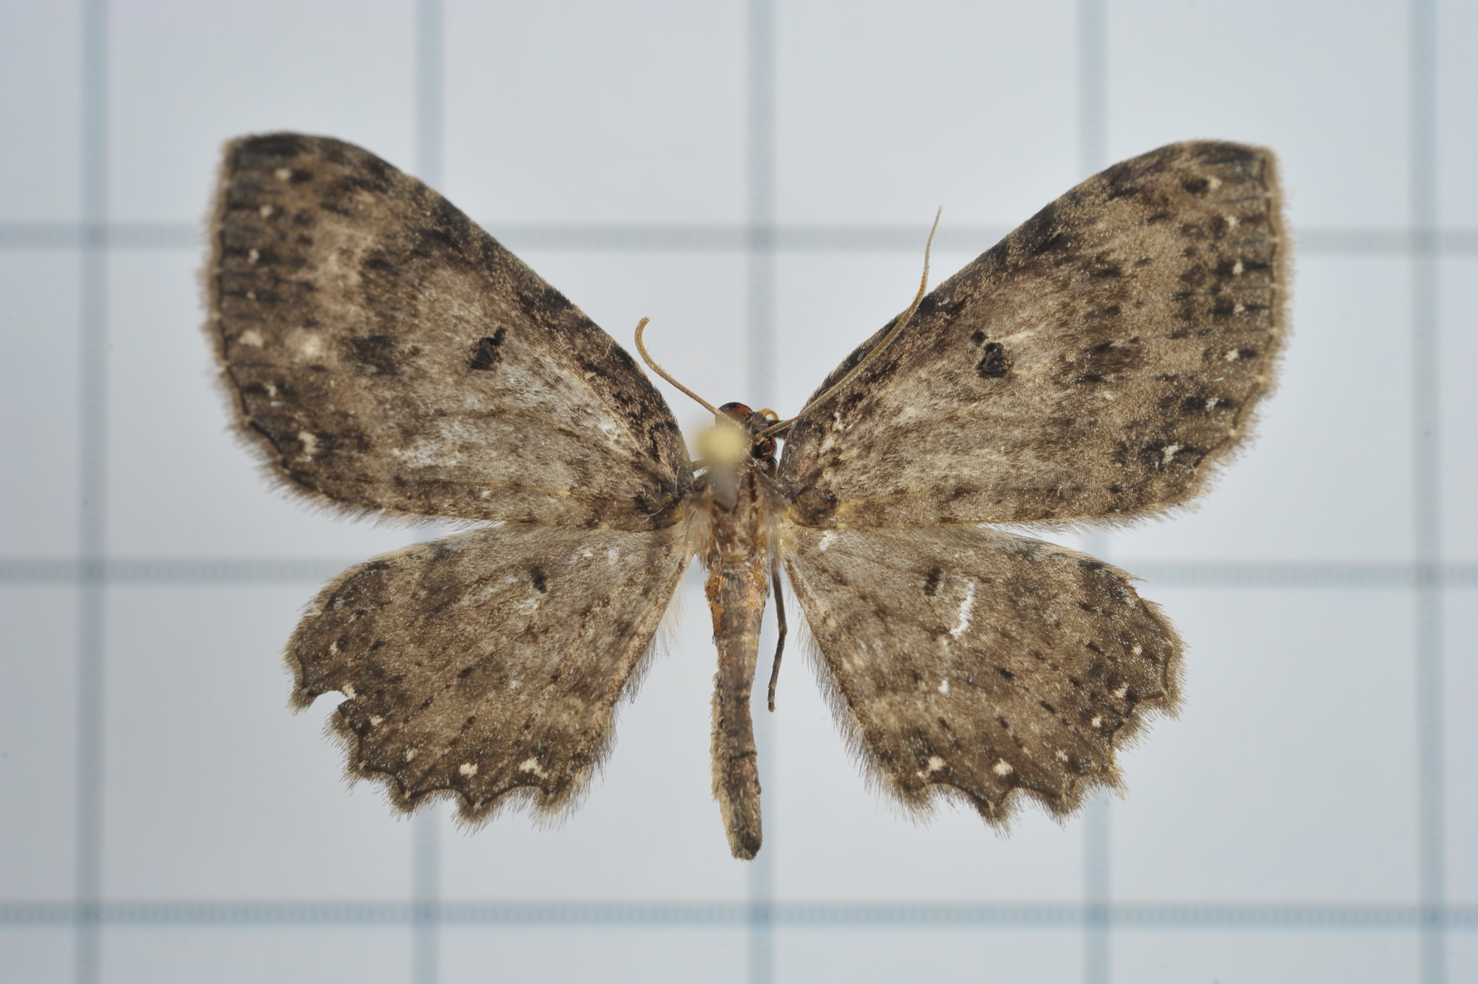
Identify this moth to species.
Collix stellata
